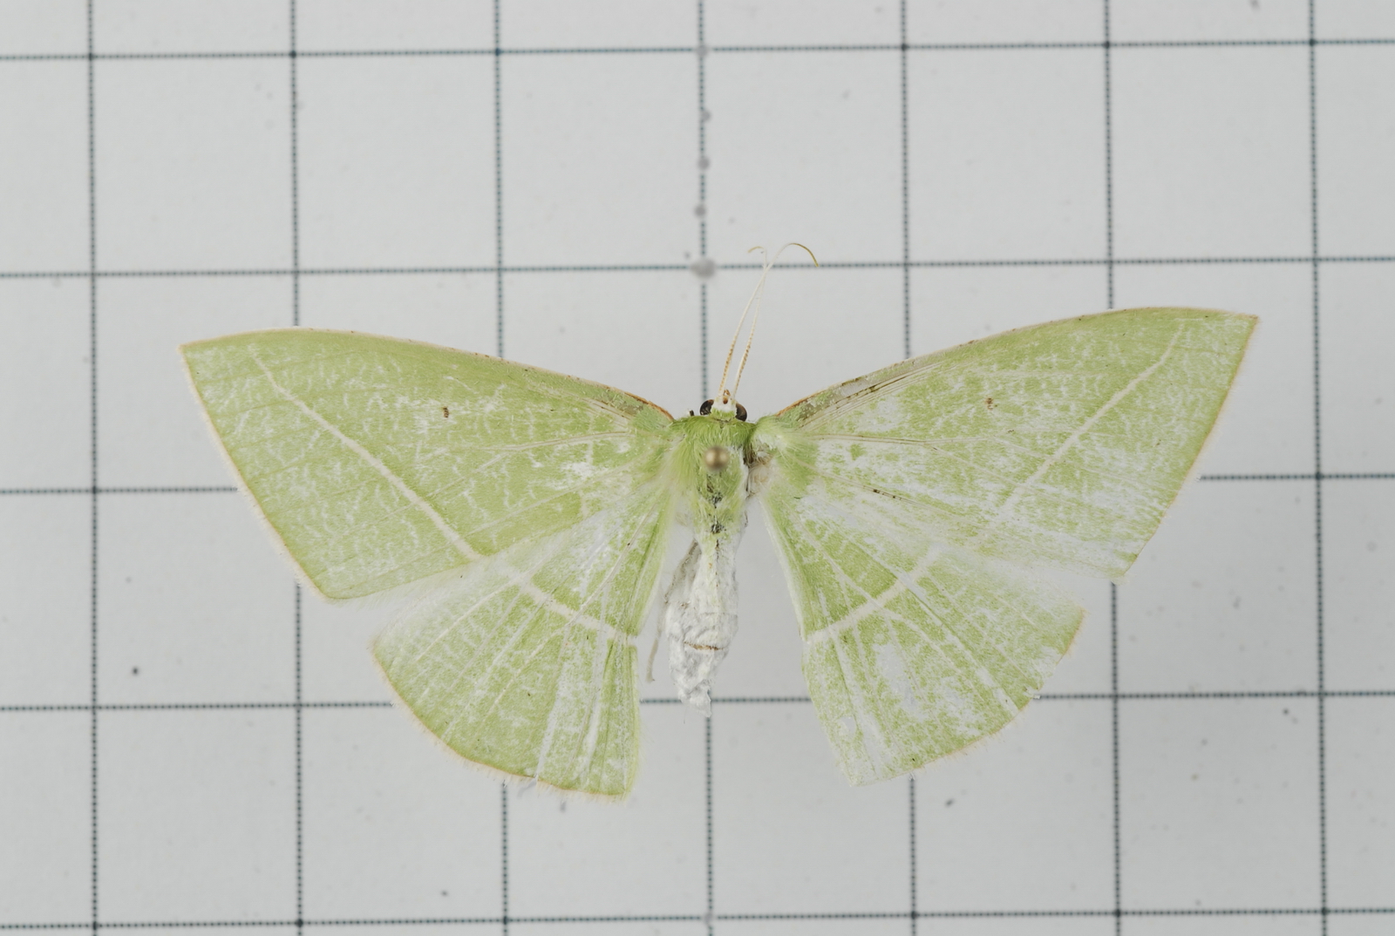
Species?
Tanaoctenia haliaria
